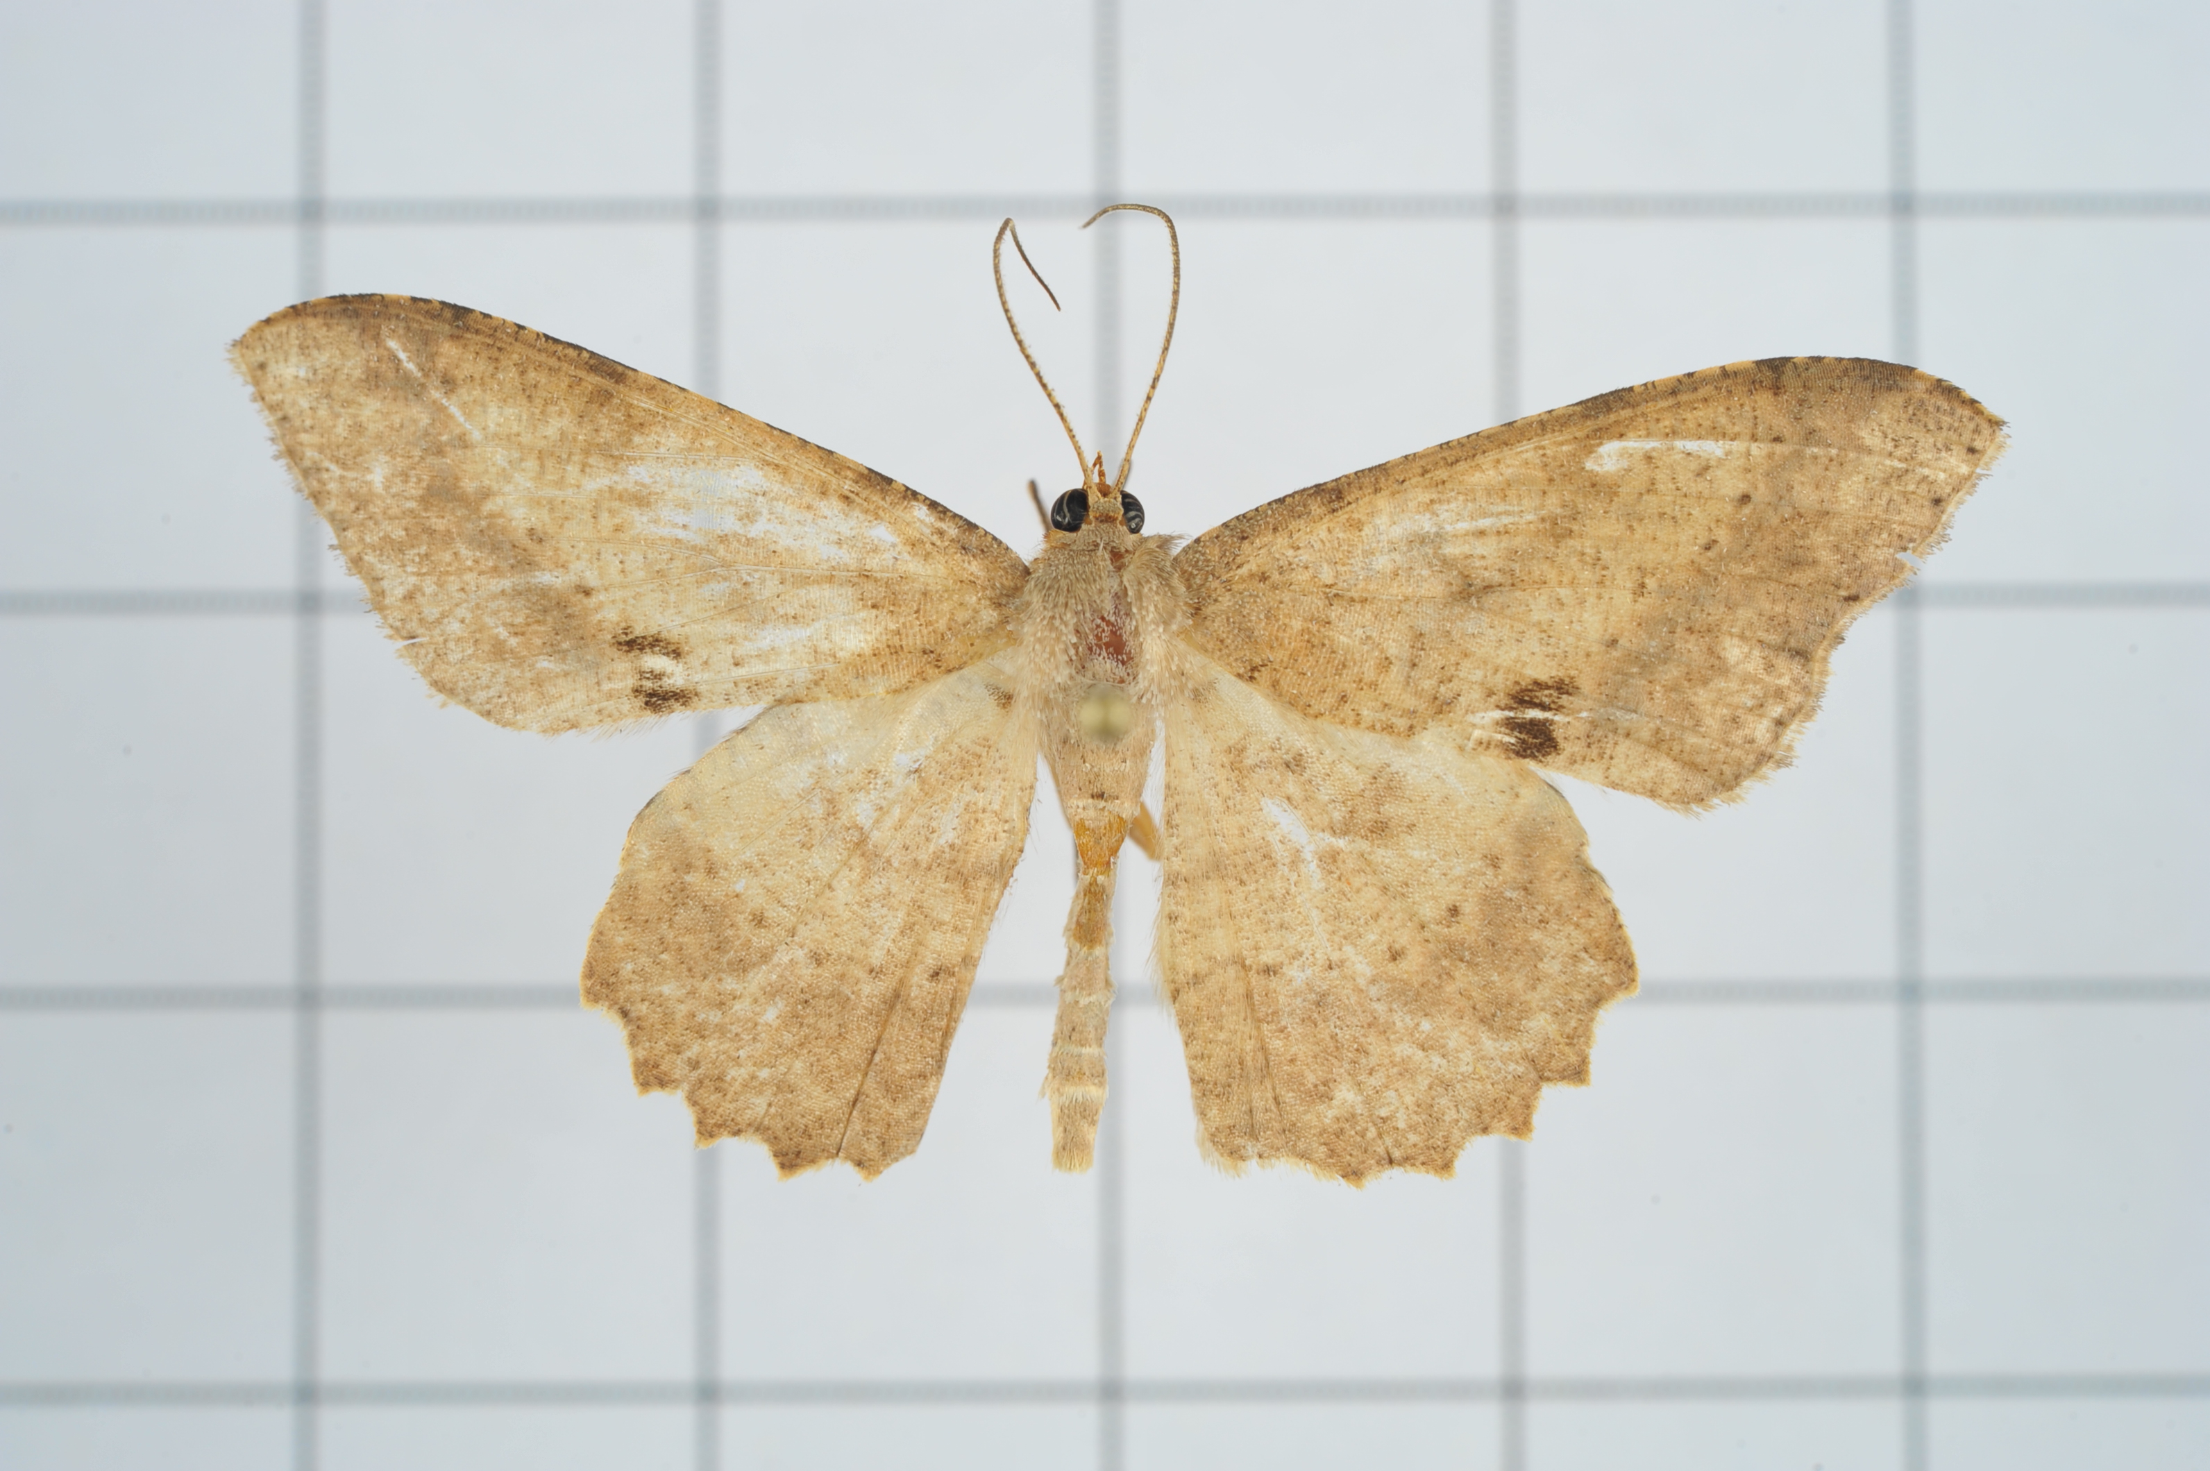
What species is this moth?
Luxiaria mitorrhaphes
